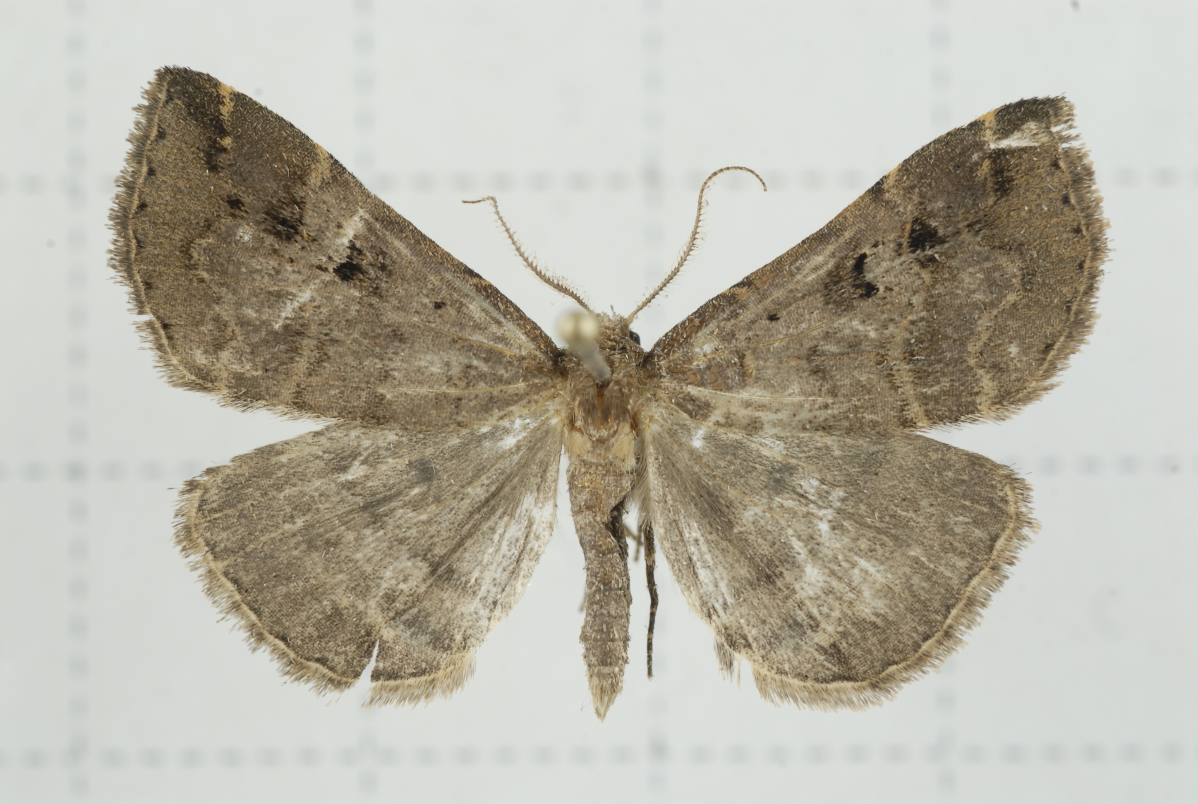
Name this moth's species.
Cidariplura nigrisigna
